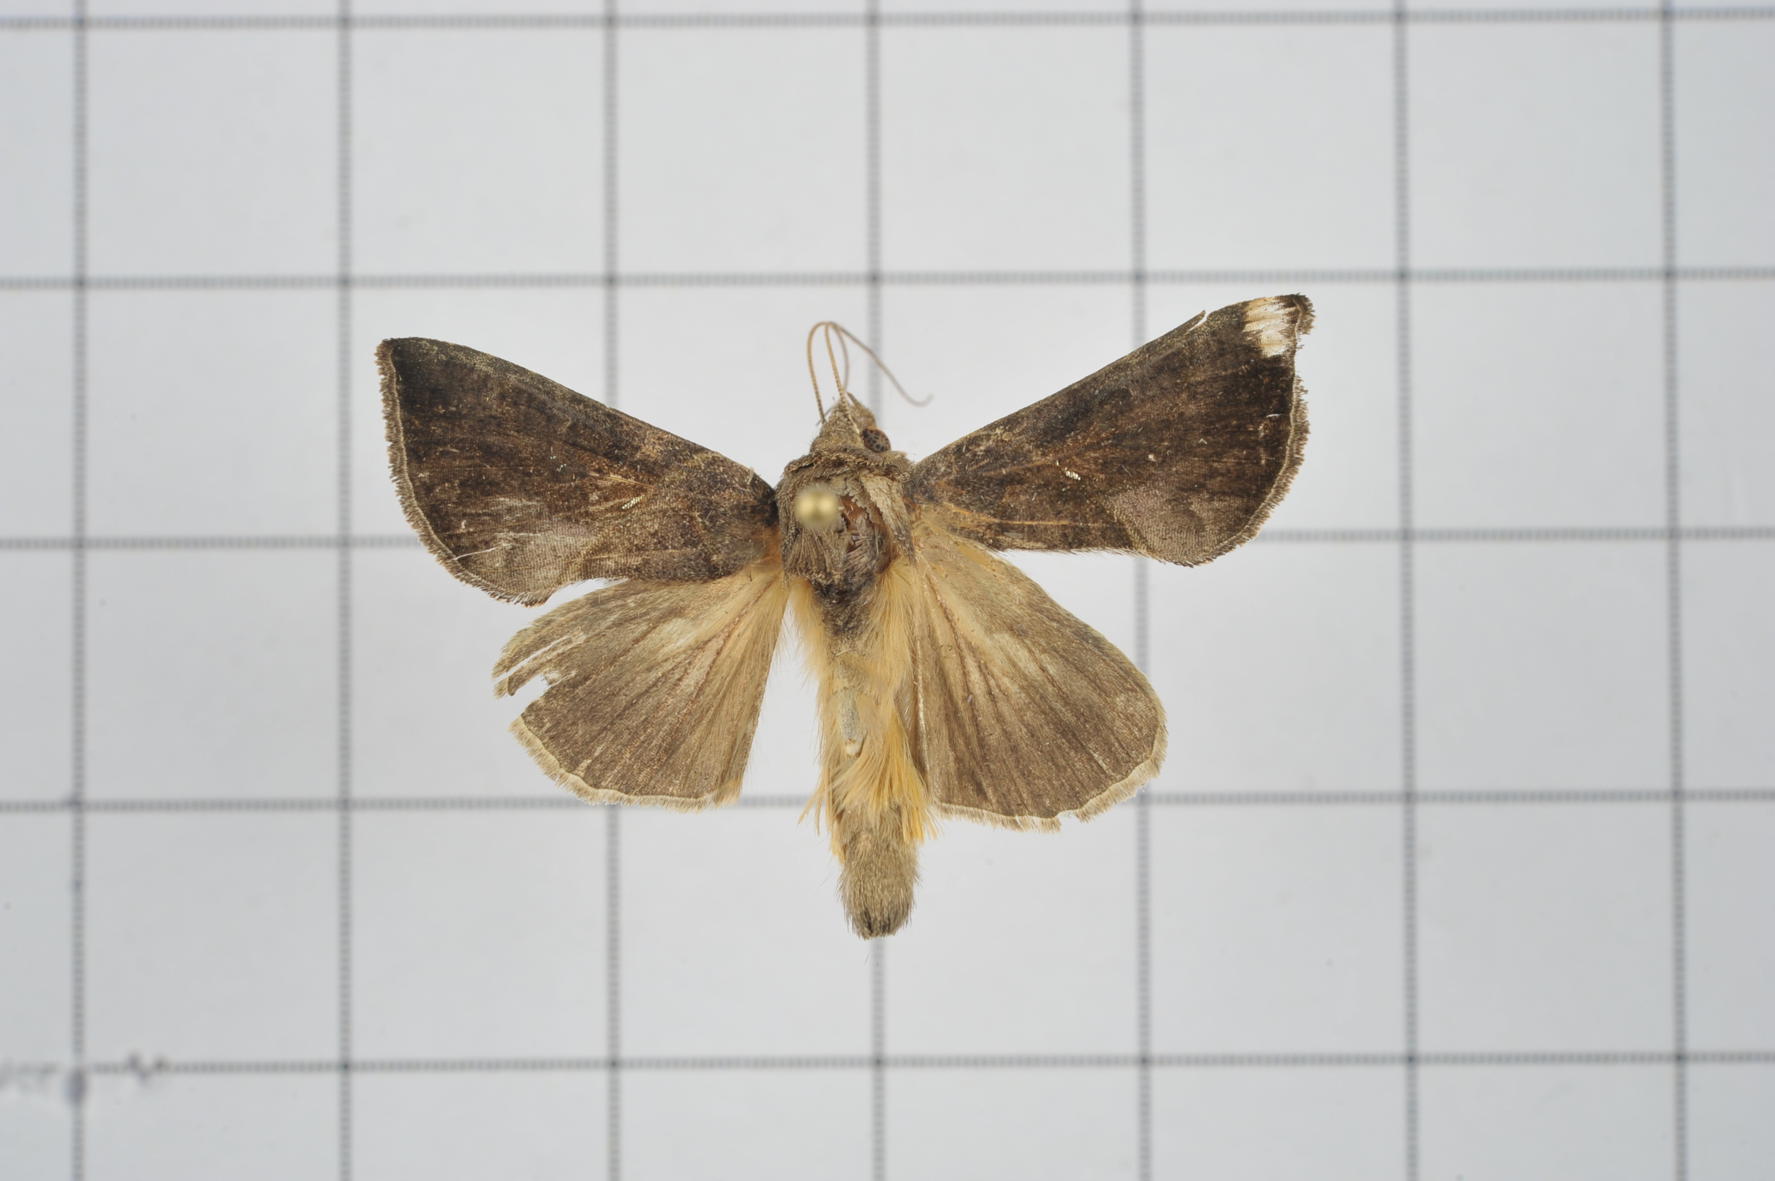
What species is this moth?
Chrysodeixis heberachis
